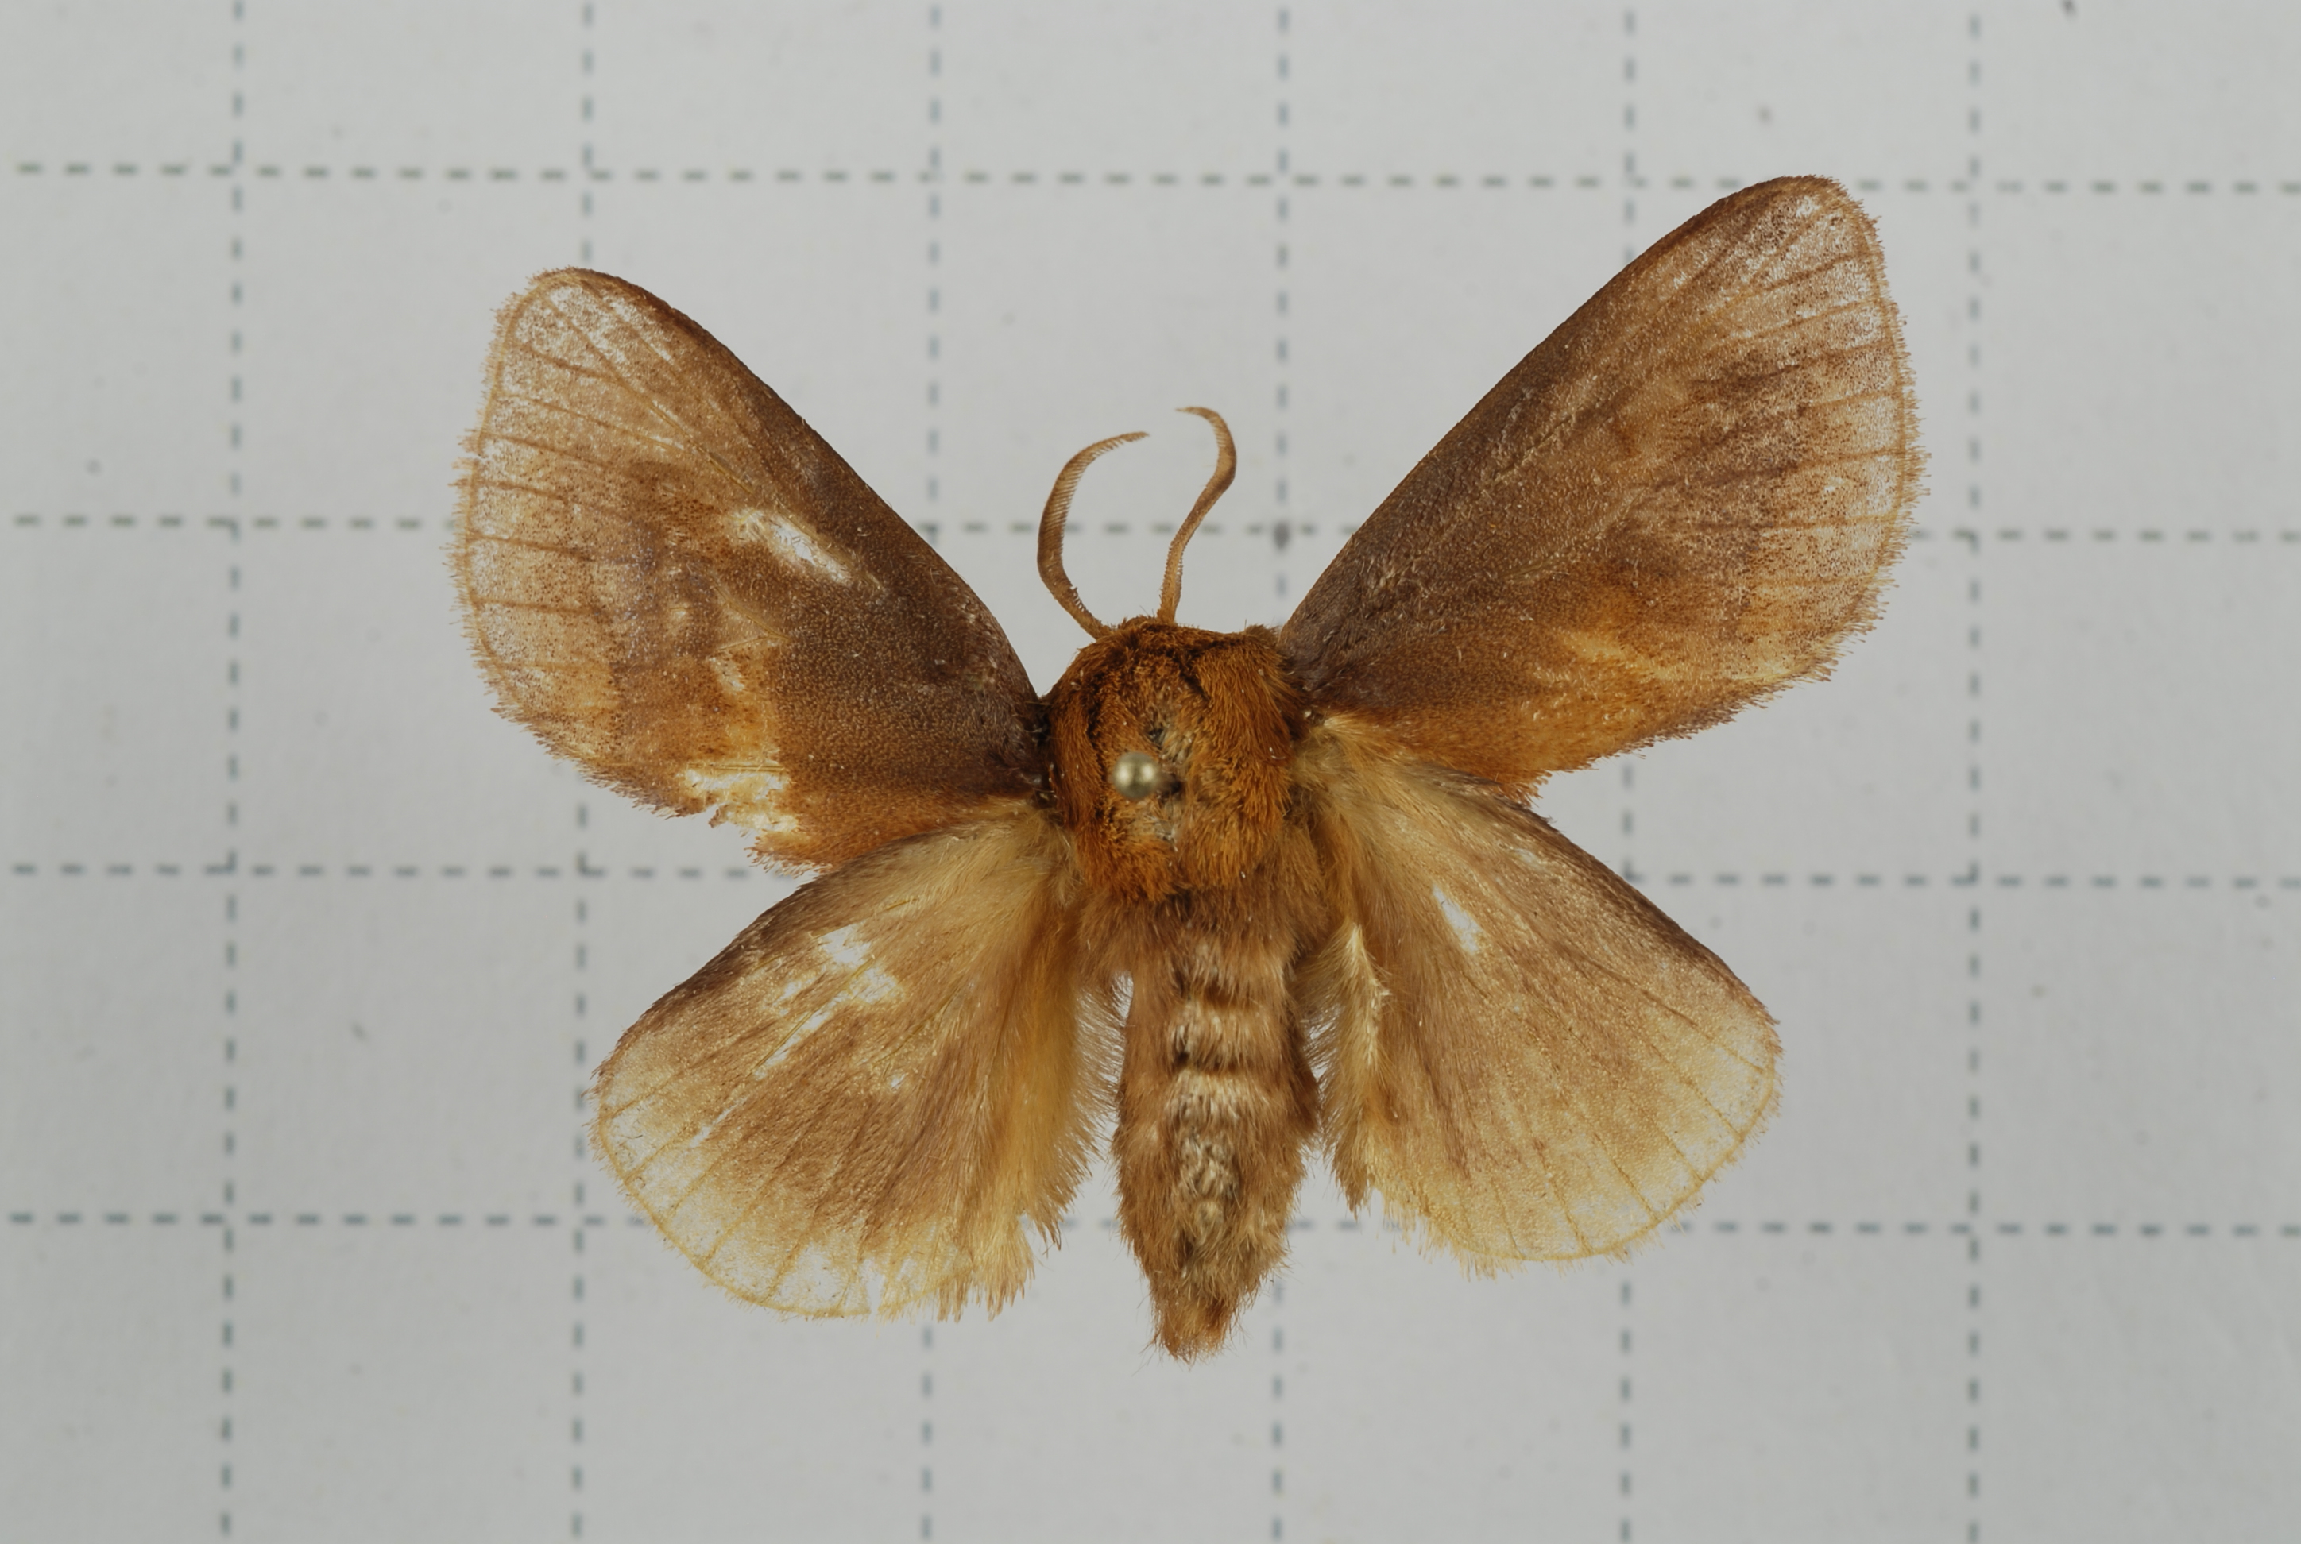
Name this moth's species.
Narosoideus vulpina
